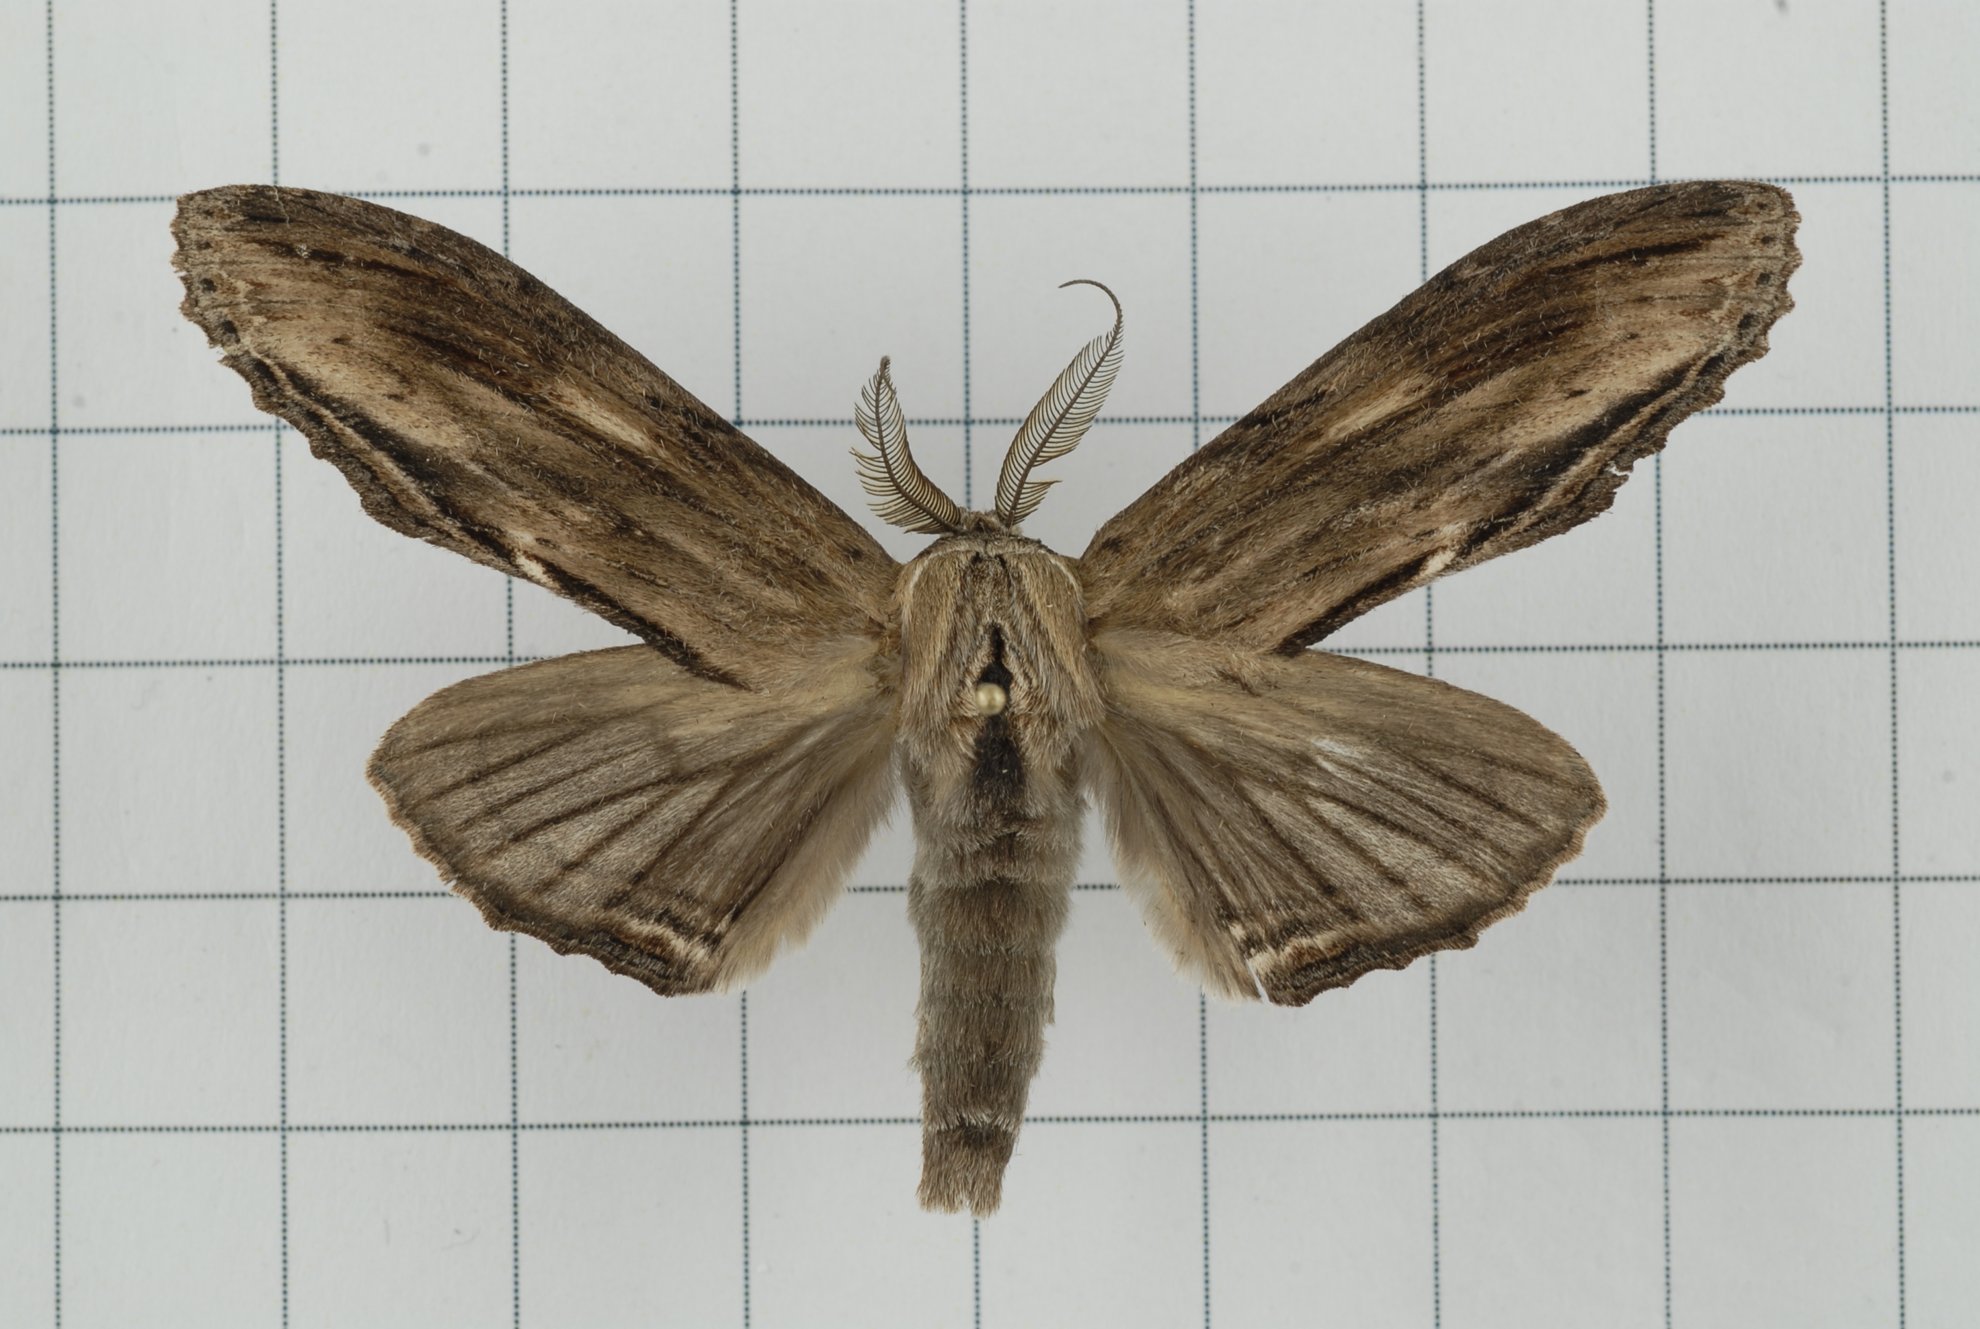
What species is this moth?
Rachia striata
